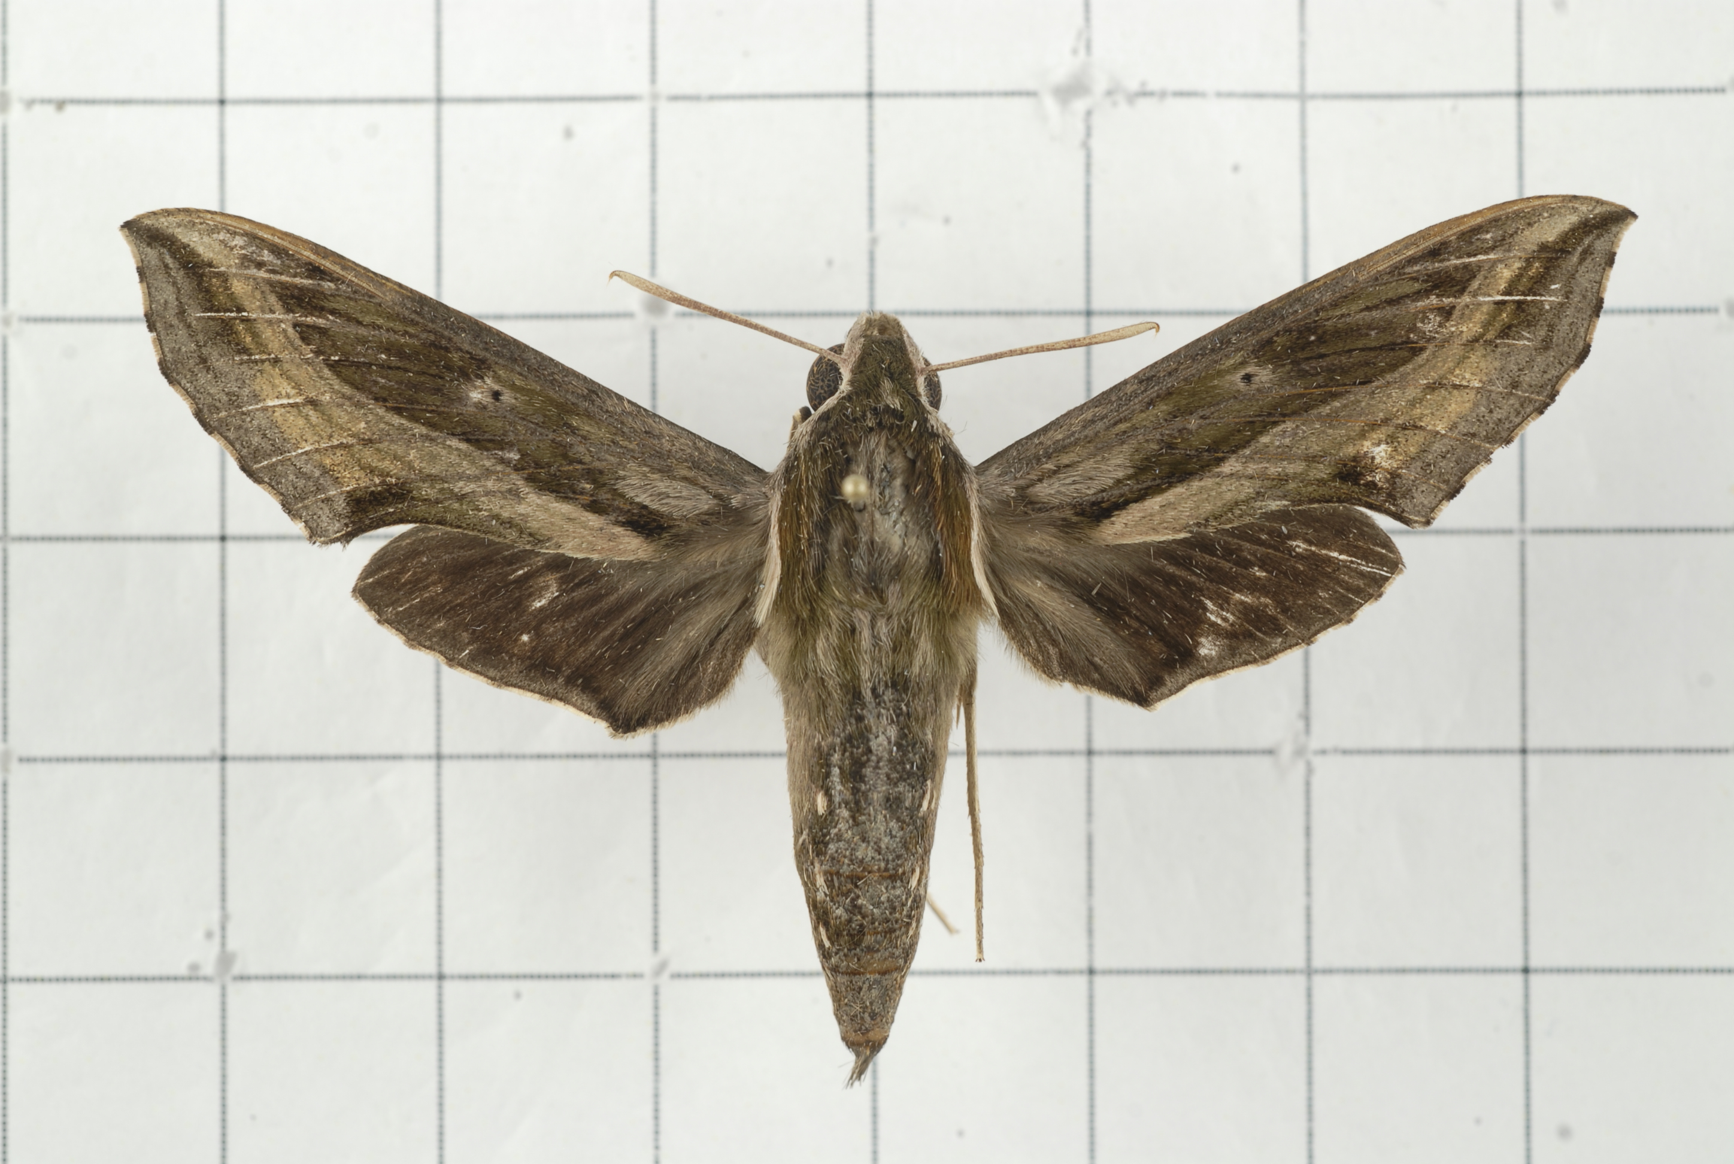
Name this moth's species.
Hippotion velox
